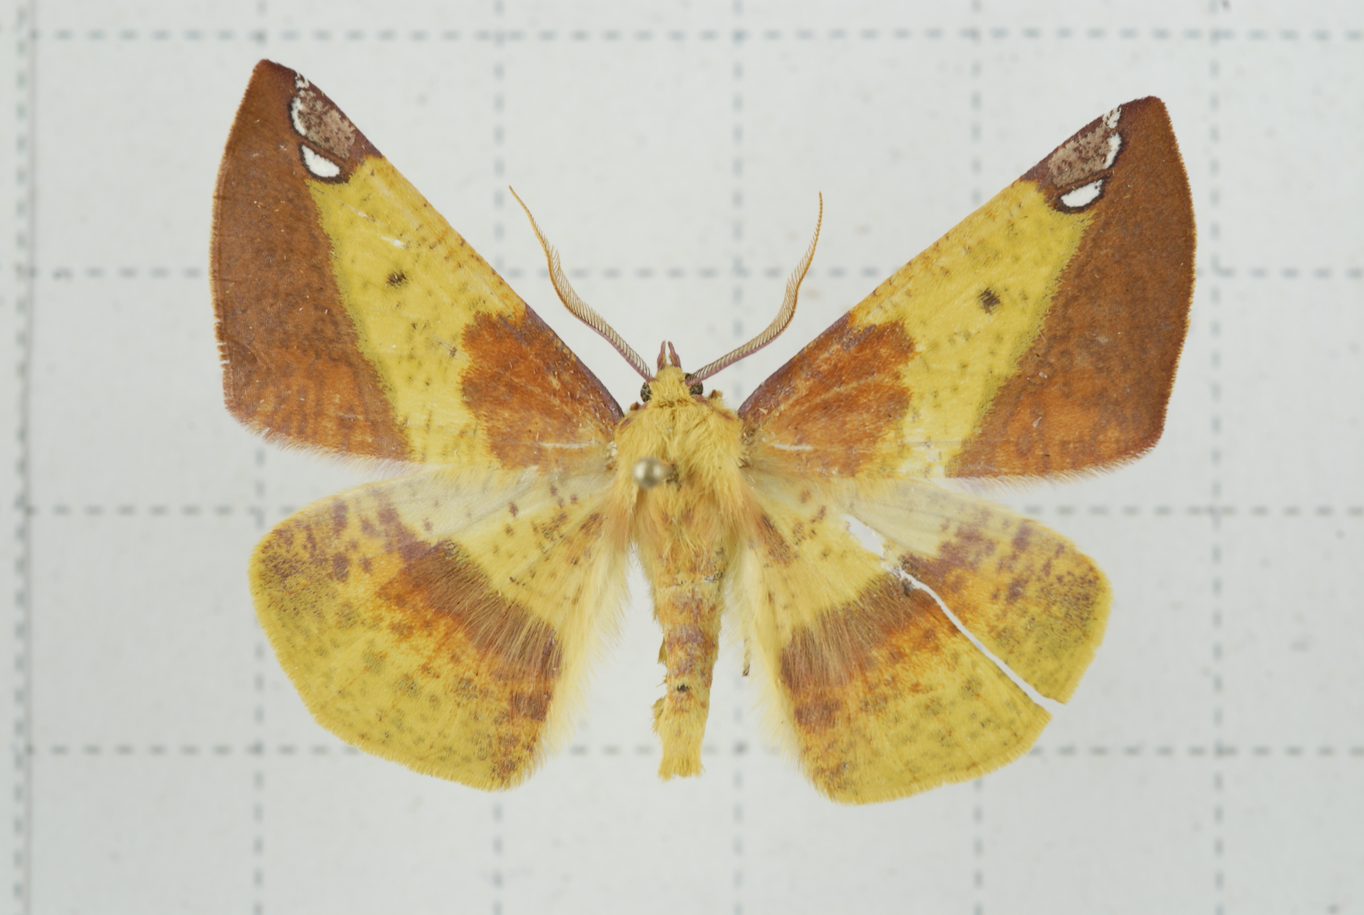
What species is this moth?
Pseudomiza aurata
